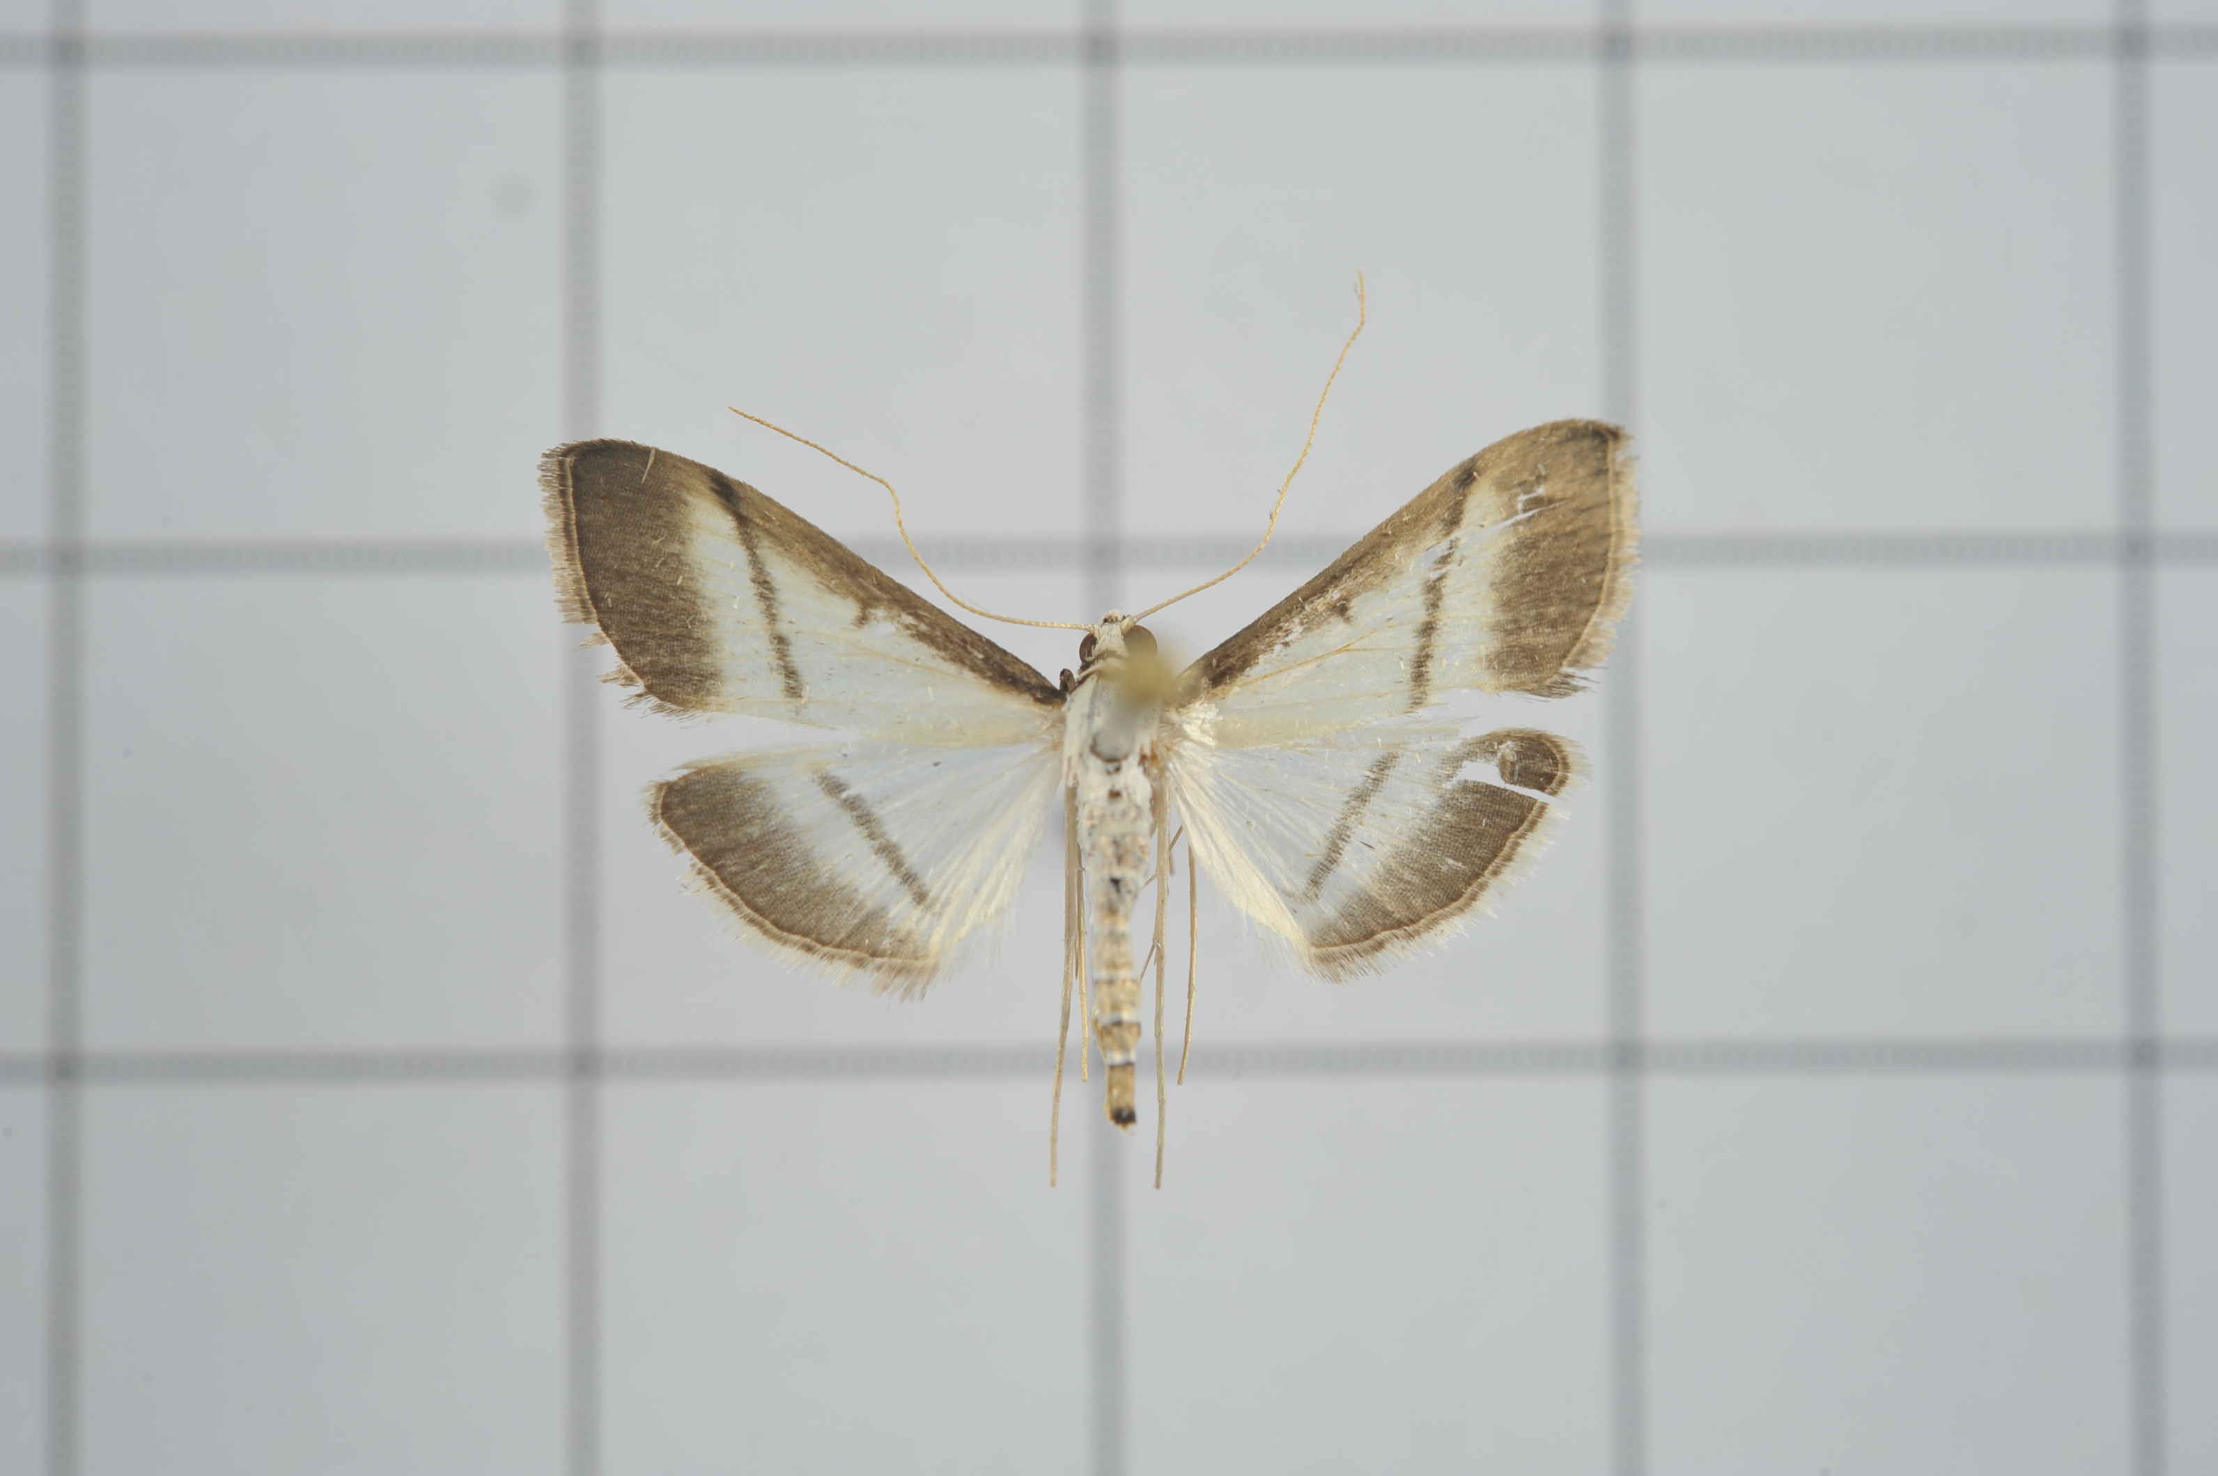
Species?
Bradina diagonalis
